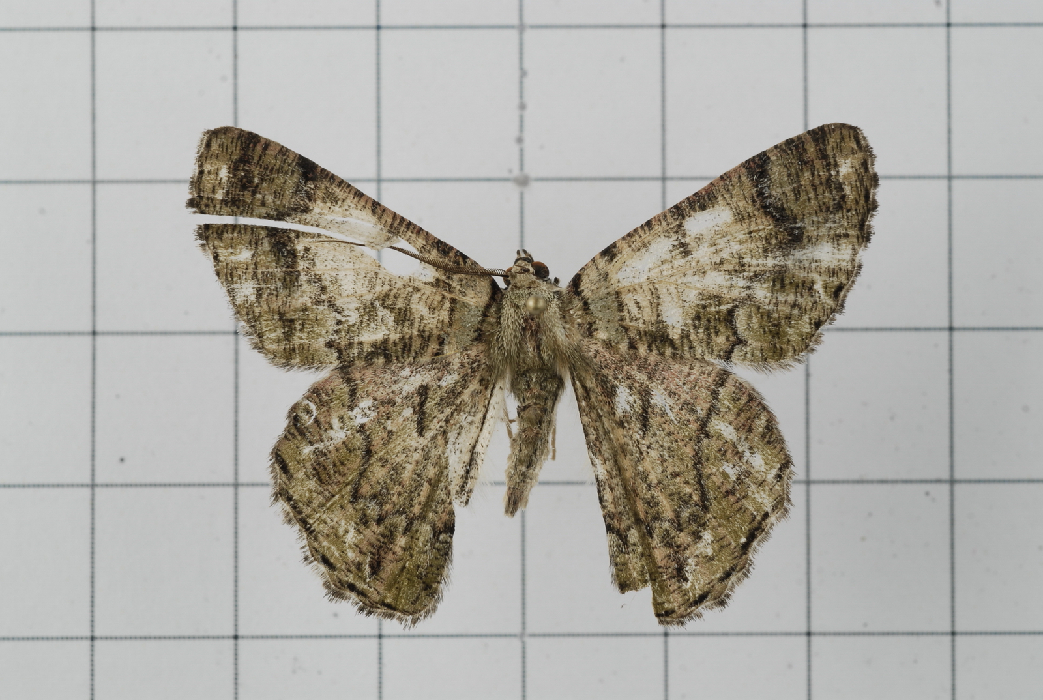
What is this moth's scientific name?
Lophophelma taiwana
